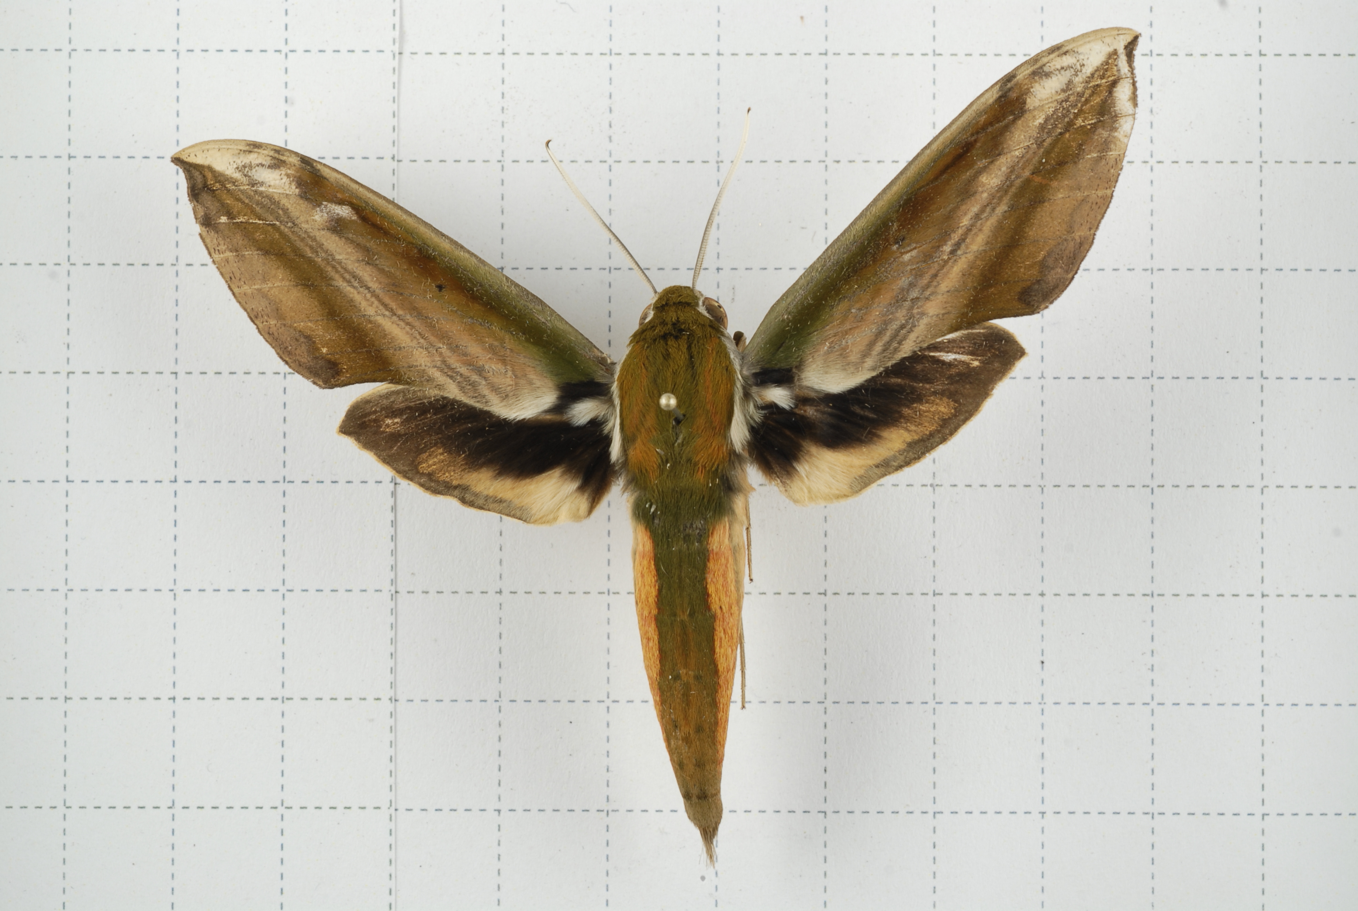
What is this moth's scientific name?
Theretra nessus nessus
